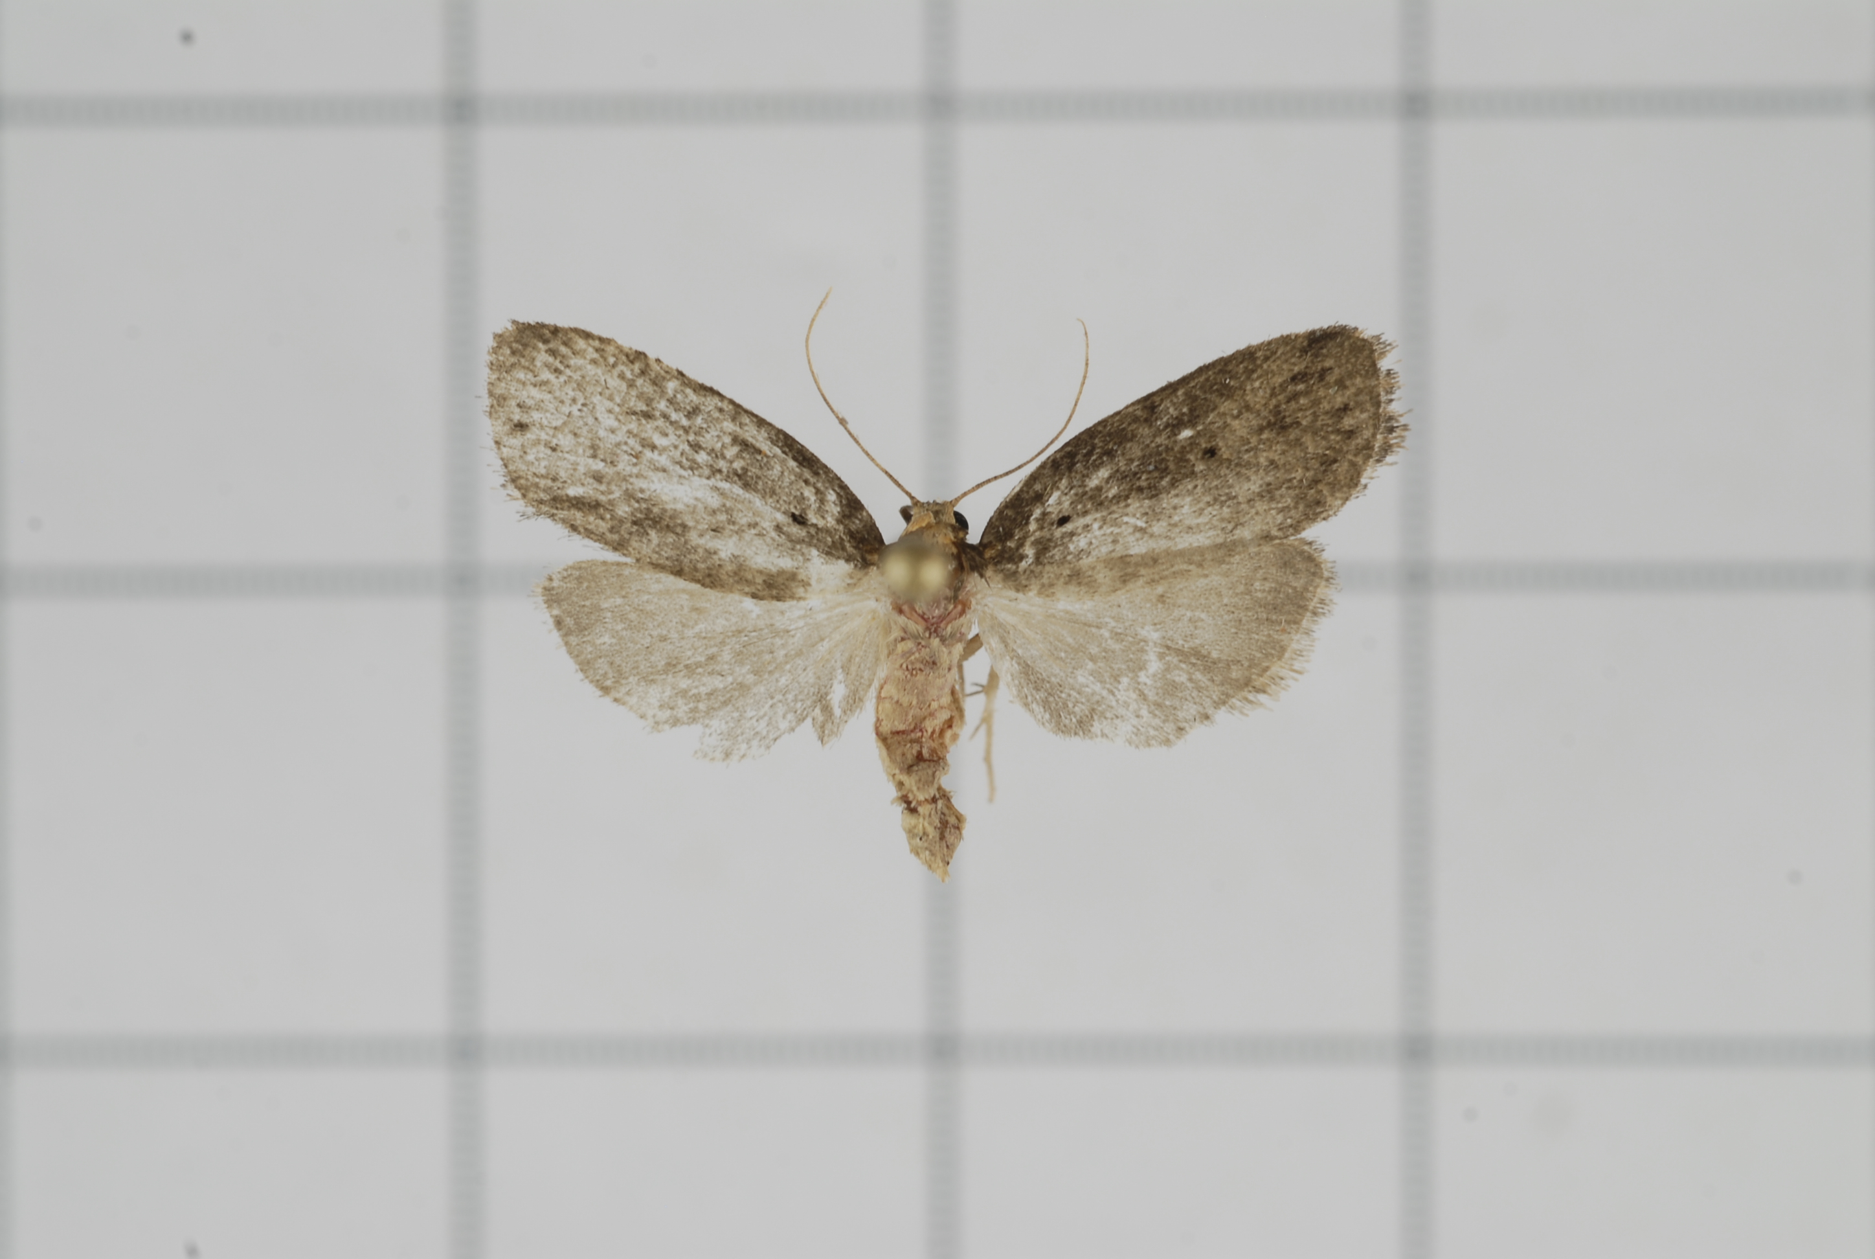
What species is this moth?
Eugoa brunnea
